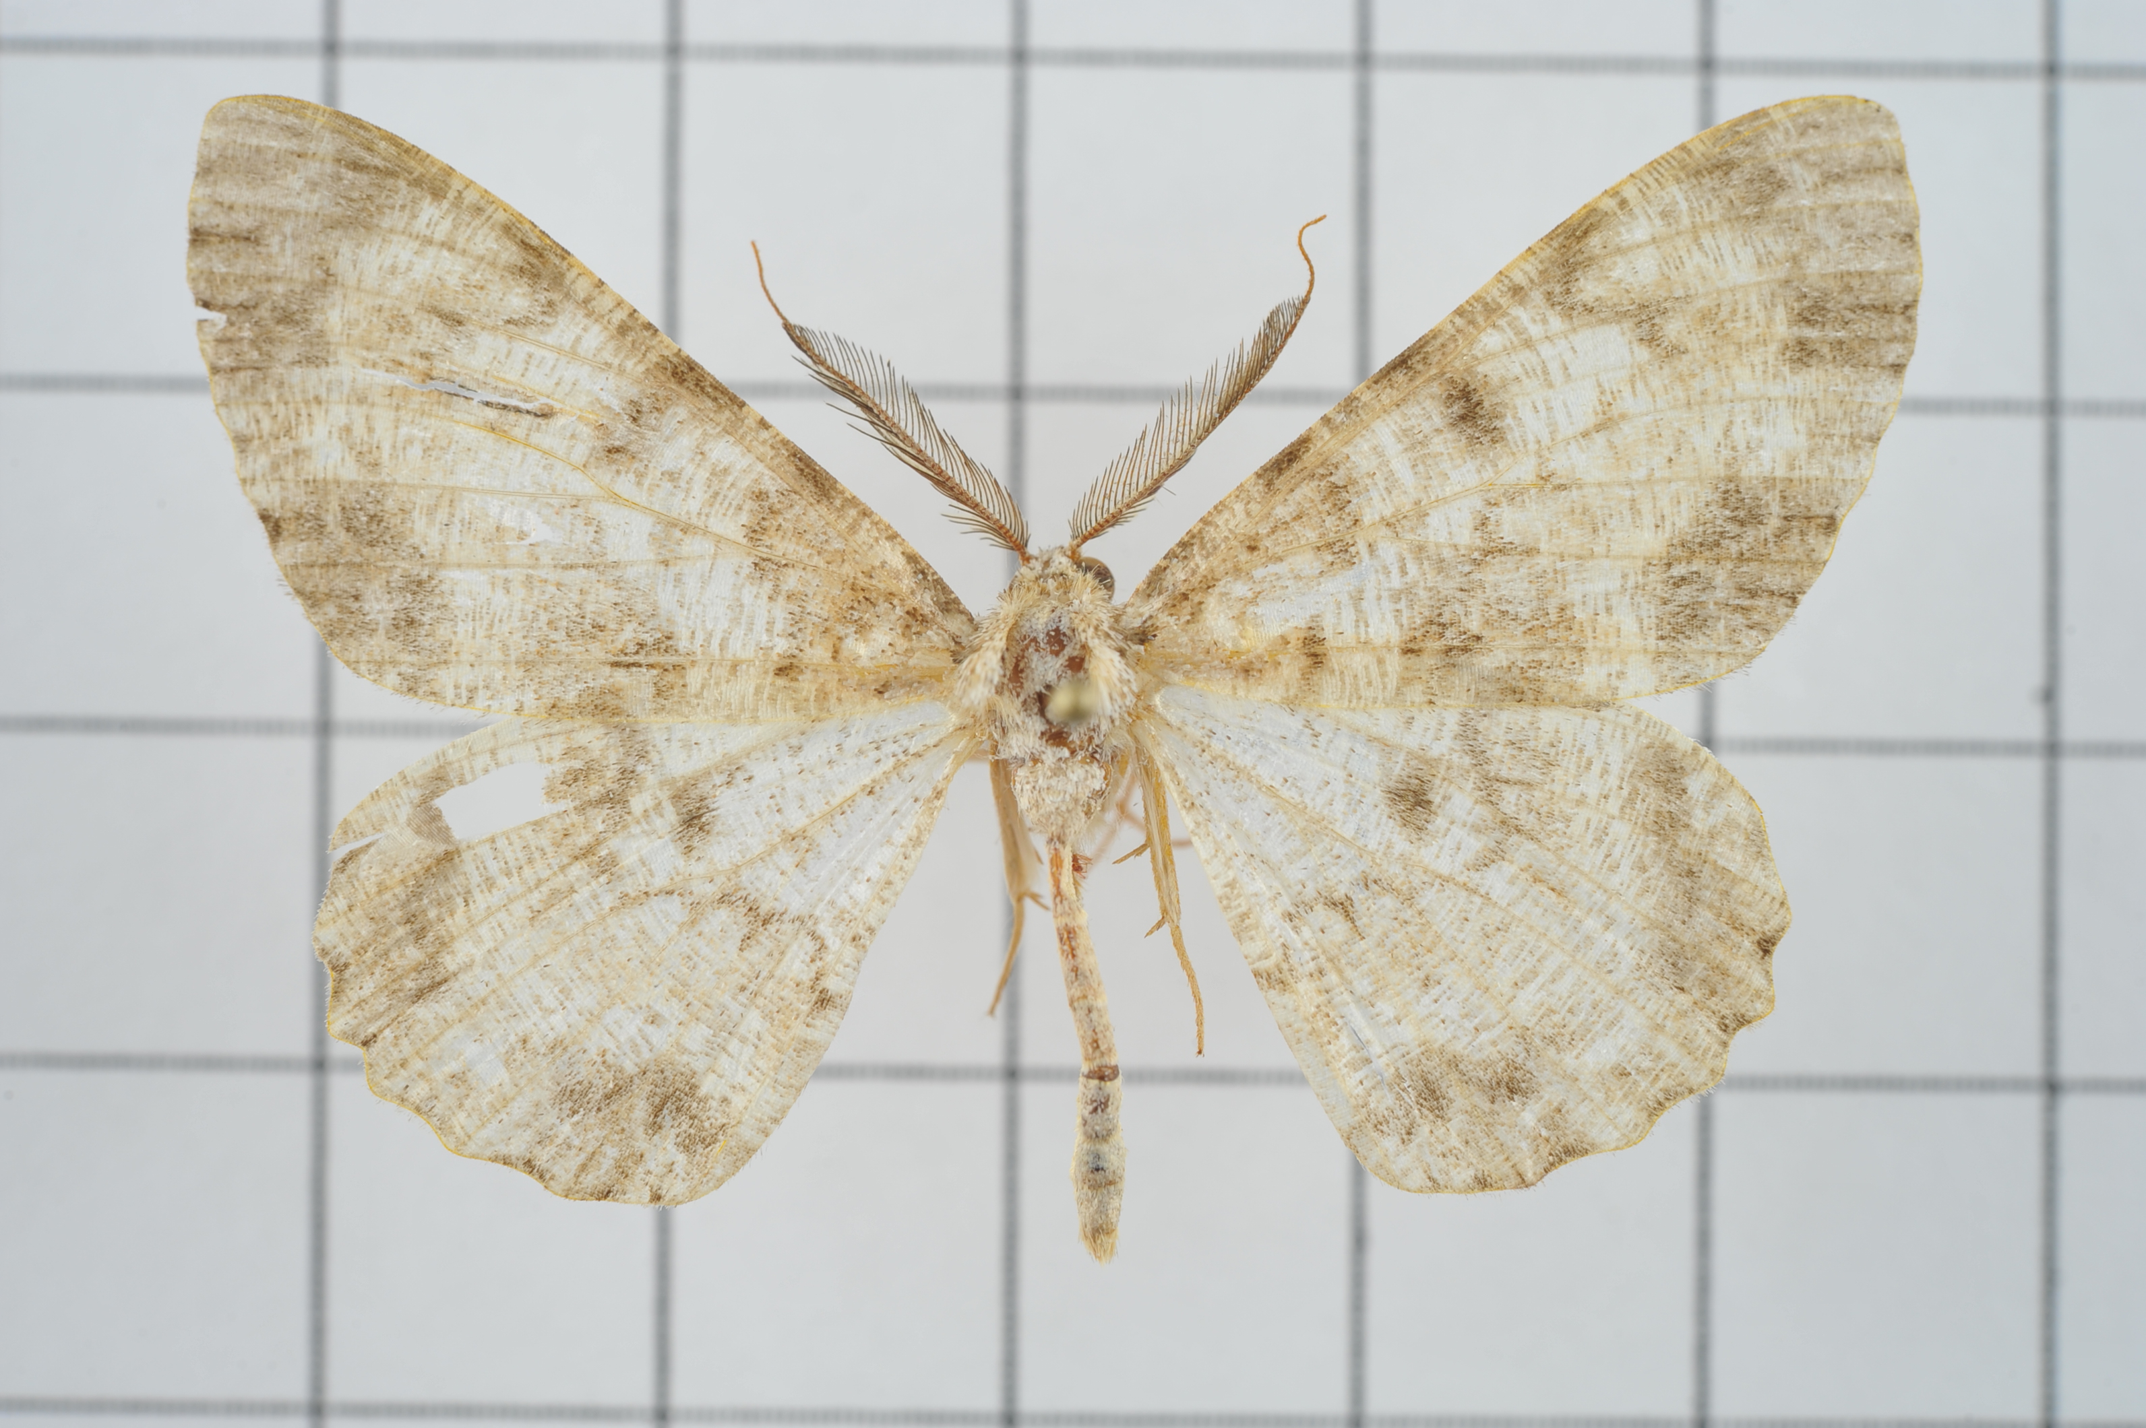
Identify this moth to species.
Hypomecis percnioides
